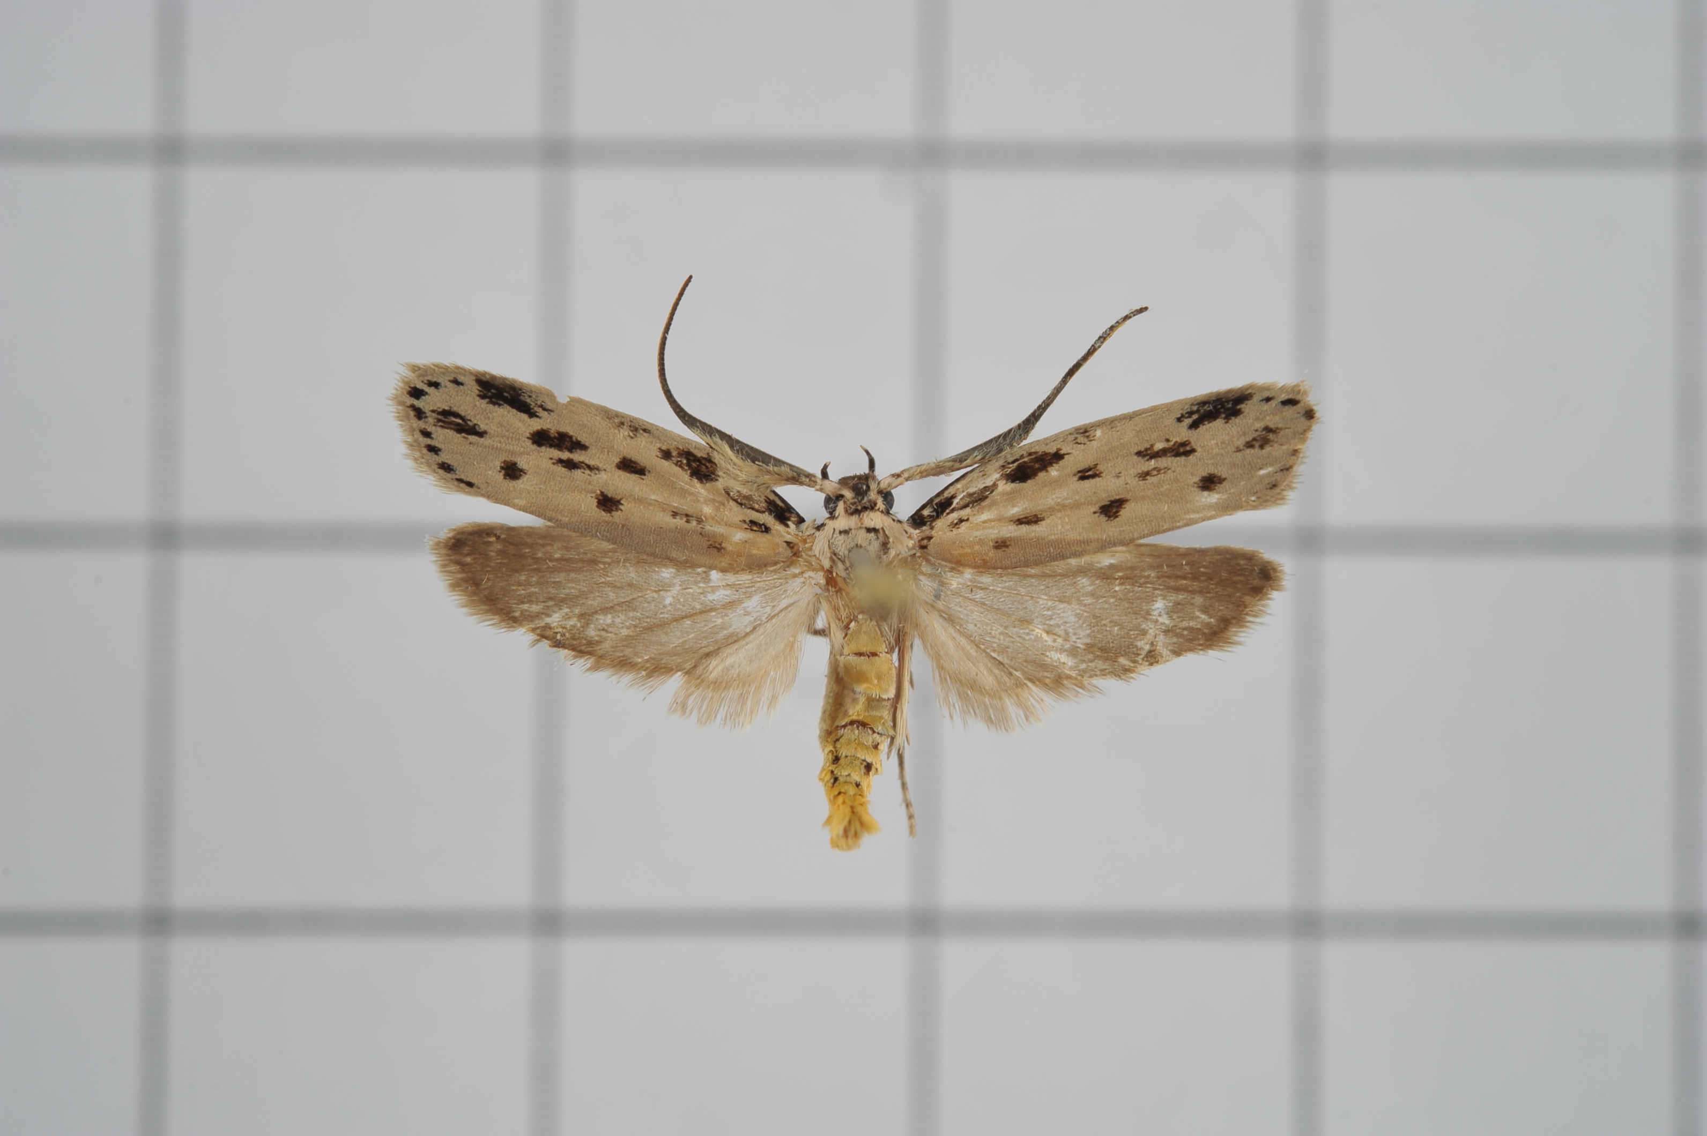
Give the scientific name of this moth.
Ethmia epitrocha
